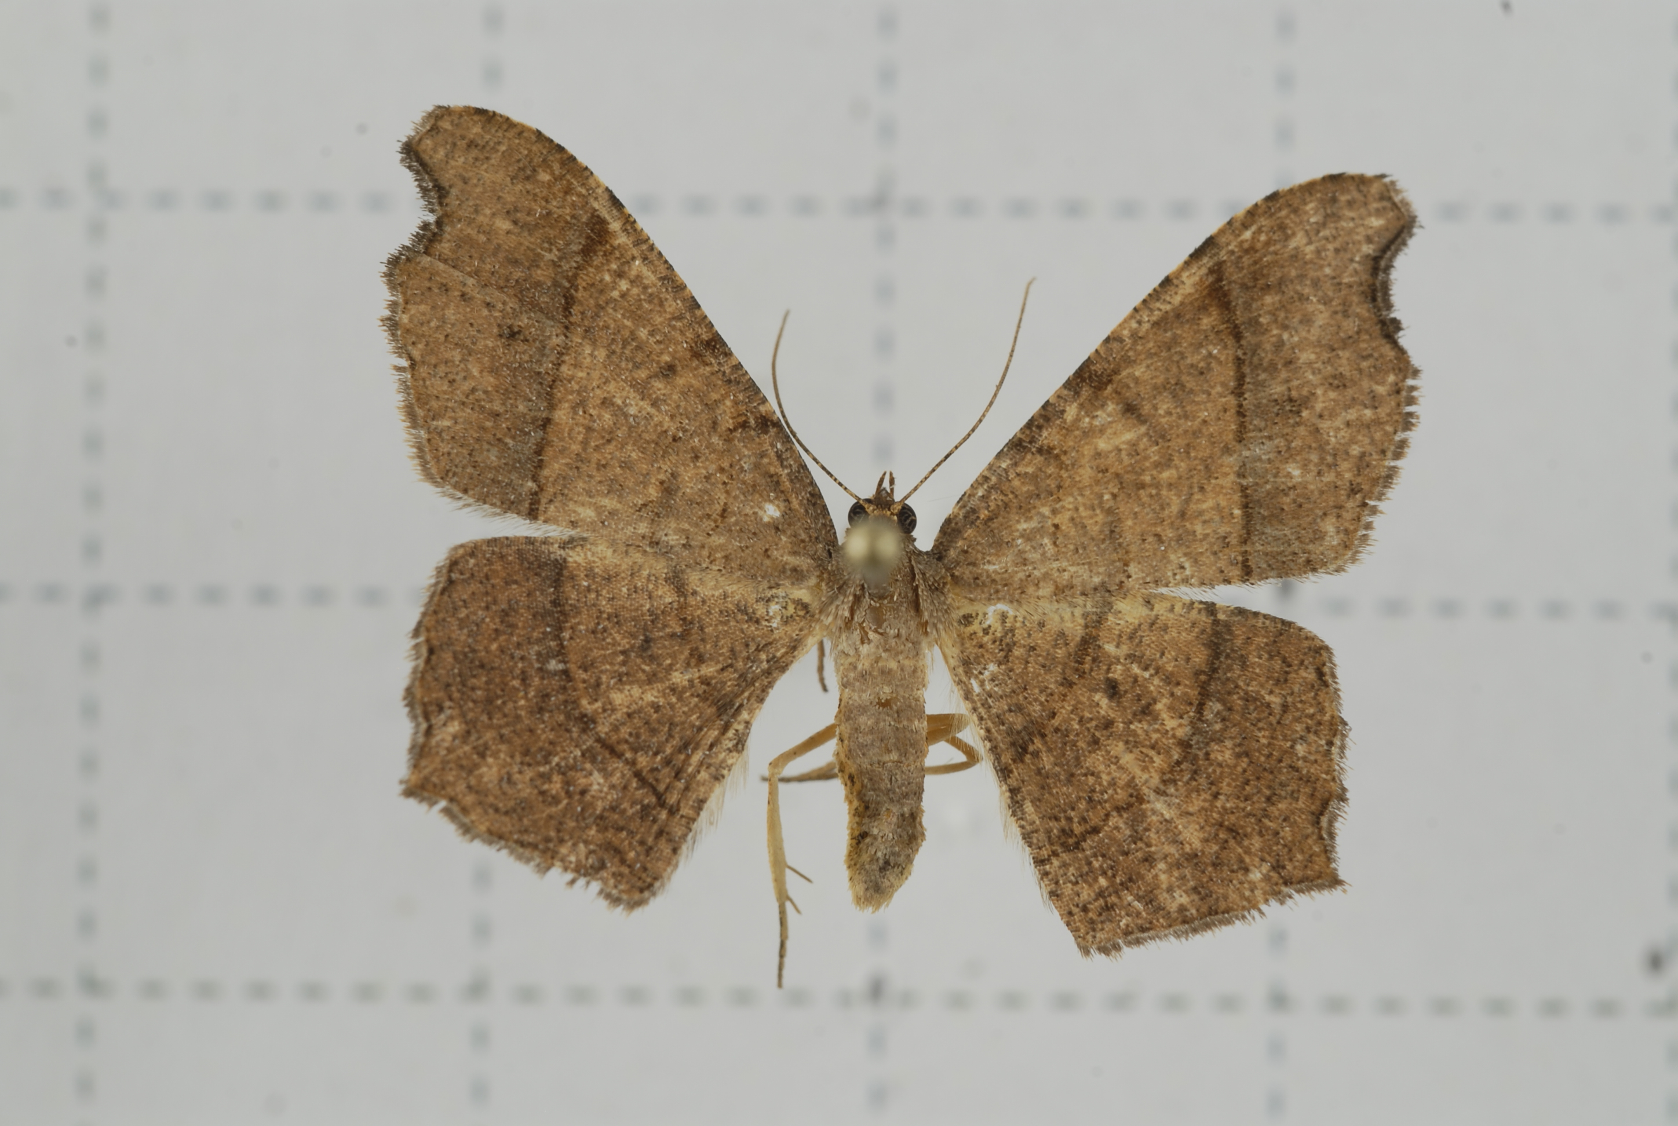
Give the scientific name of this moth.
Chiasmia perfusaria
